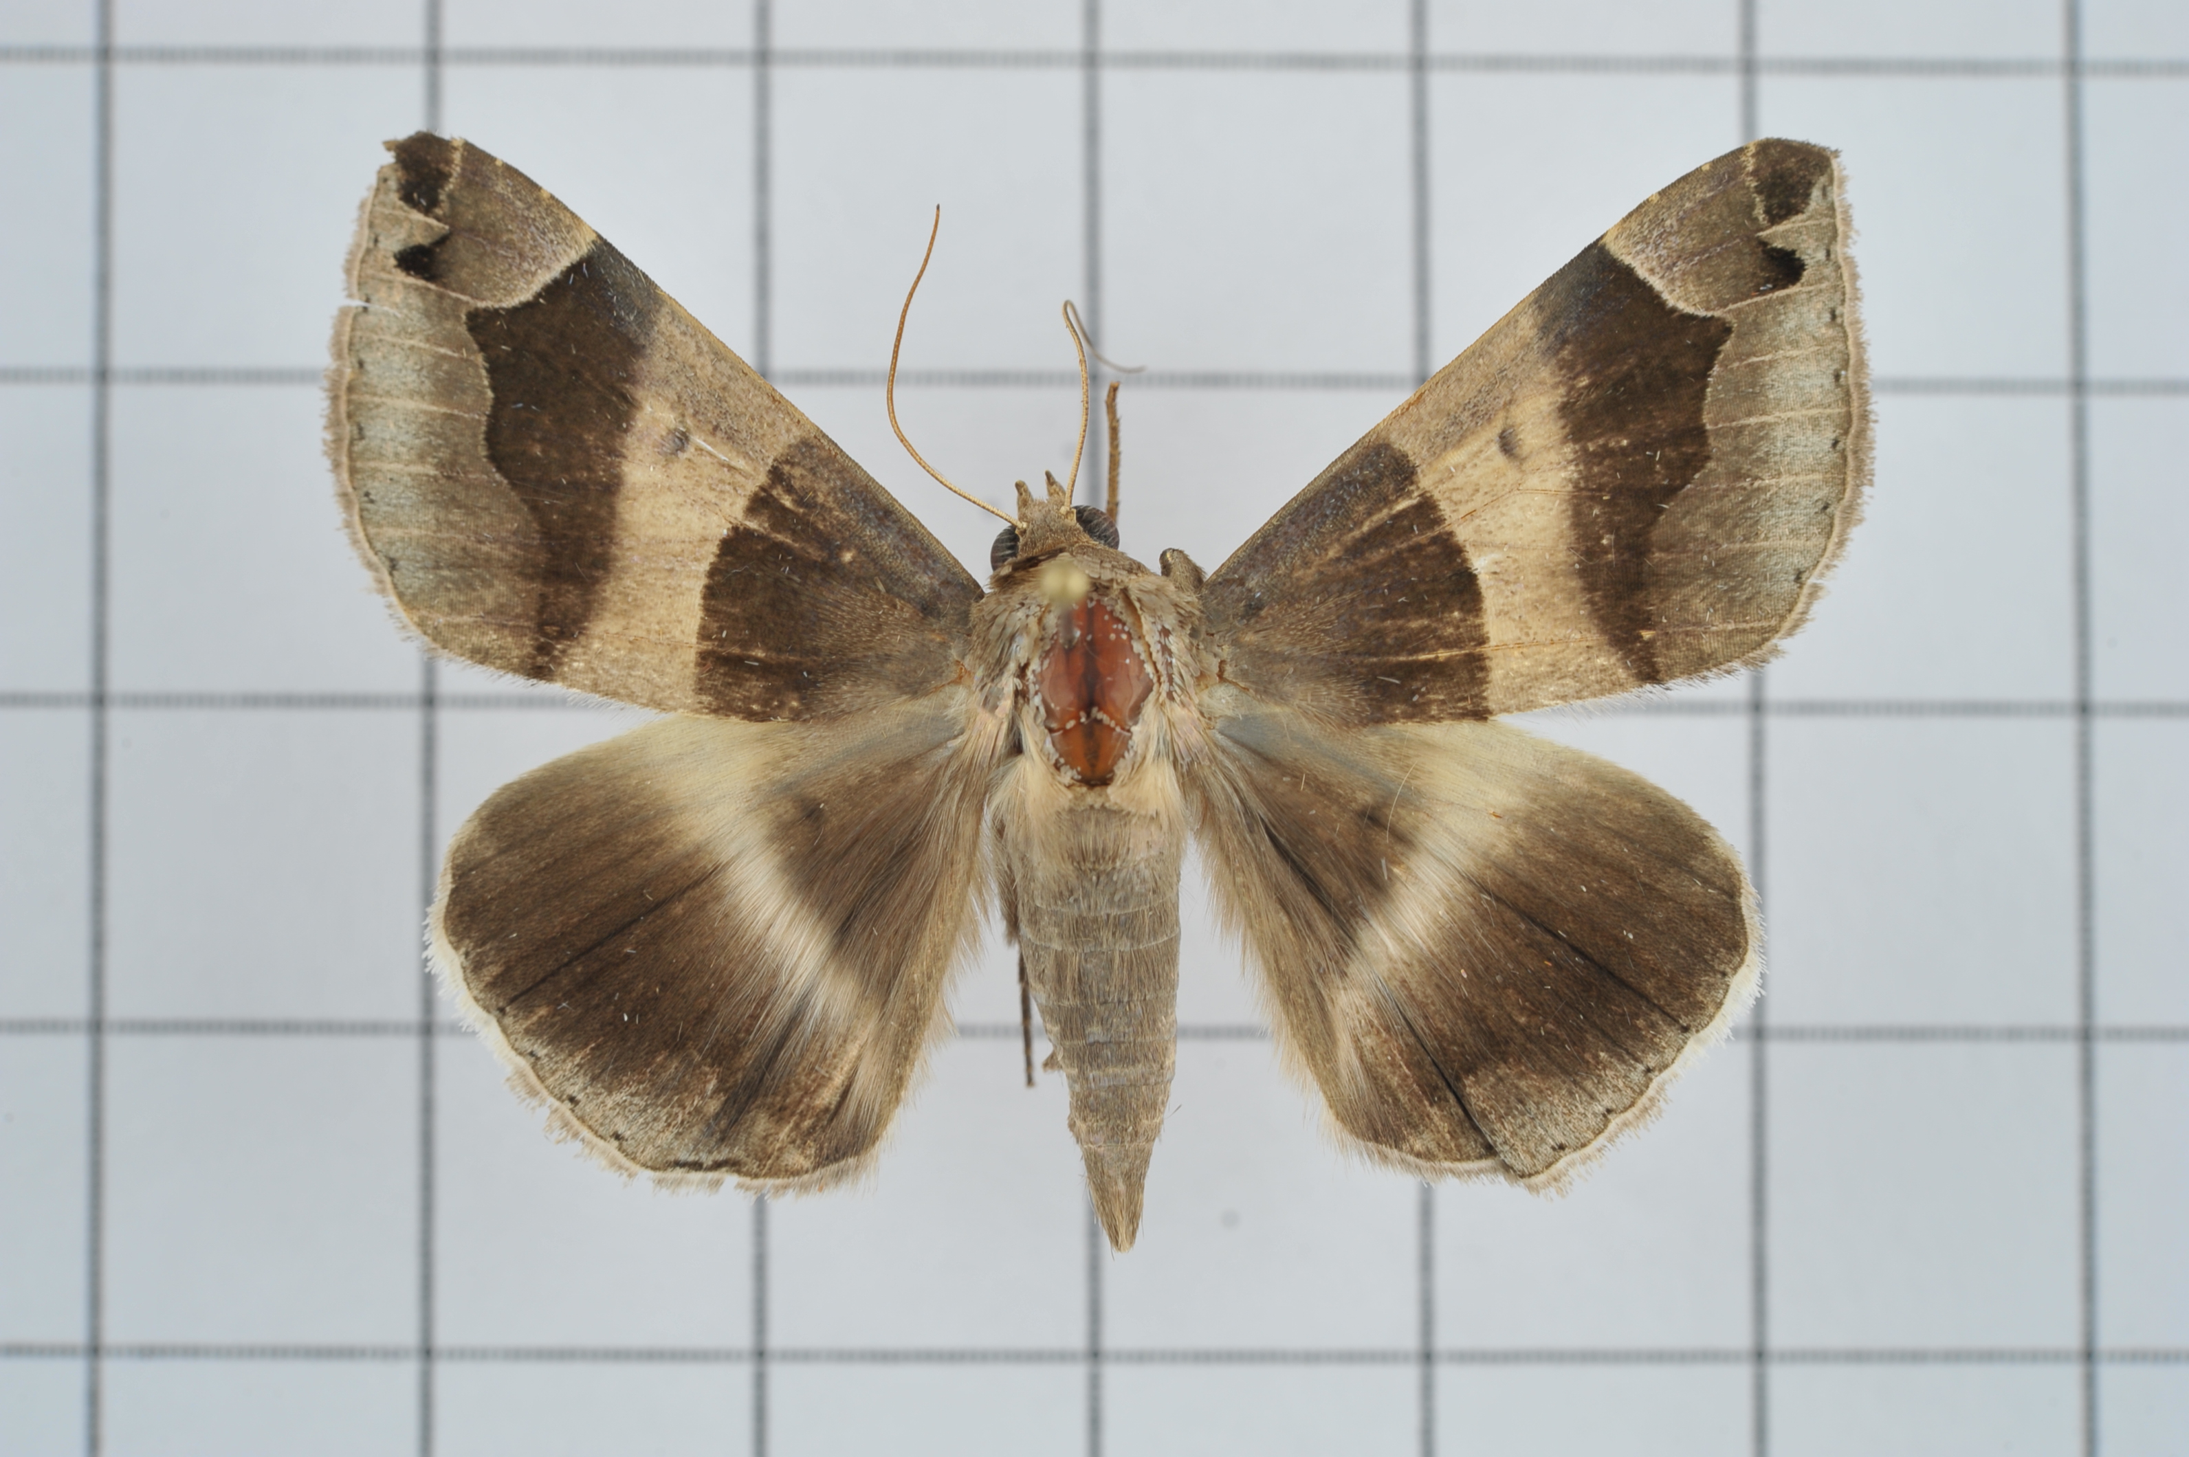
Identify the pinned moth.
Parallelia stuposa
